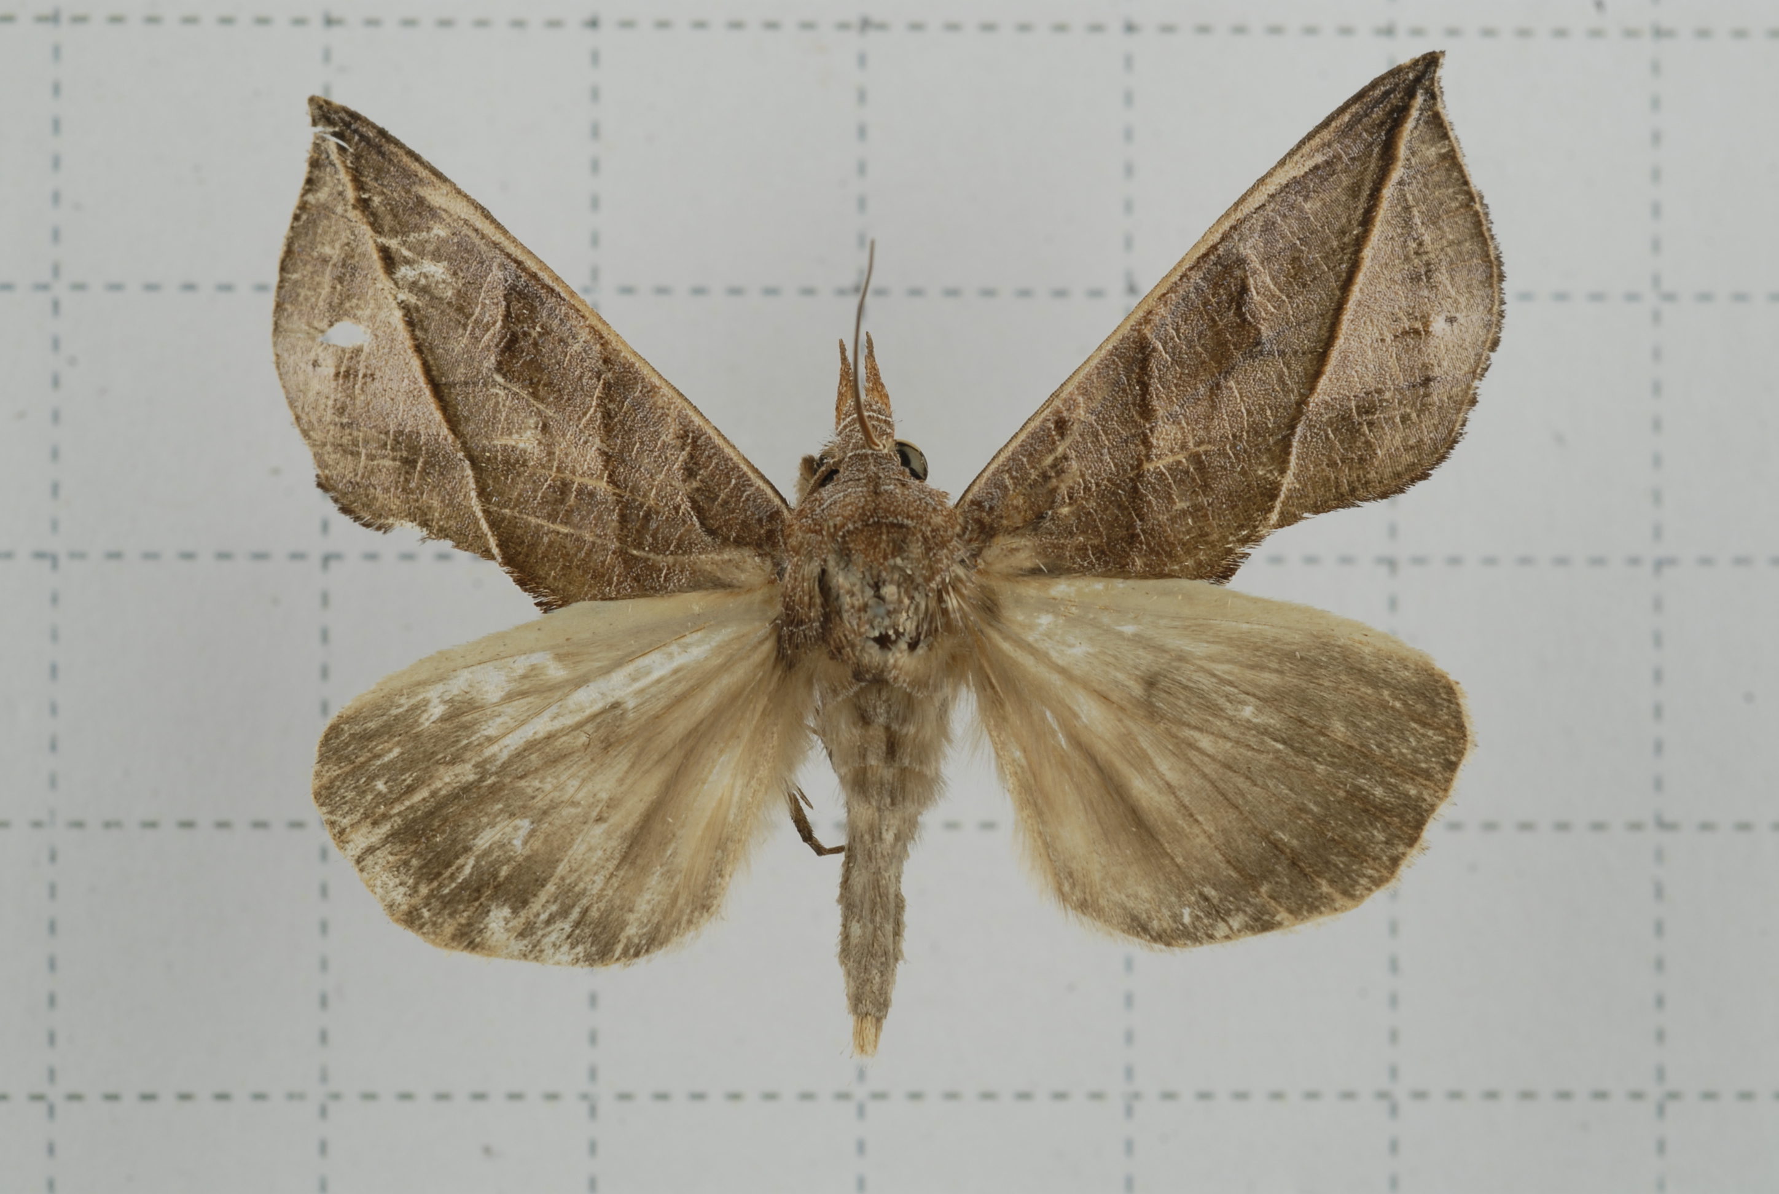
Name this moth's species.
Calyptra orthograpta
